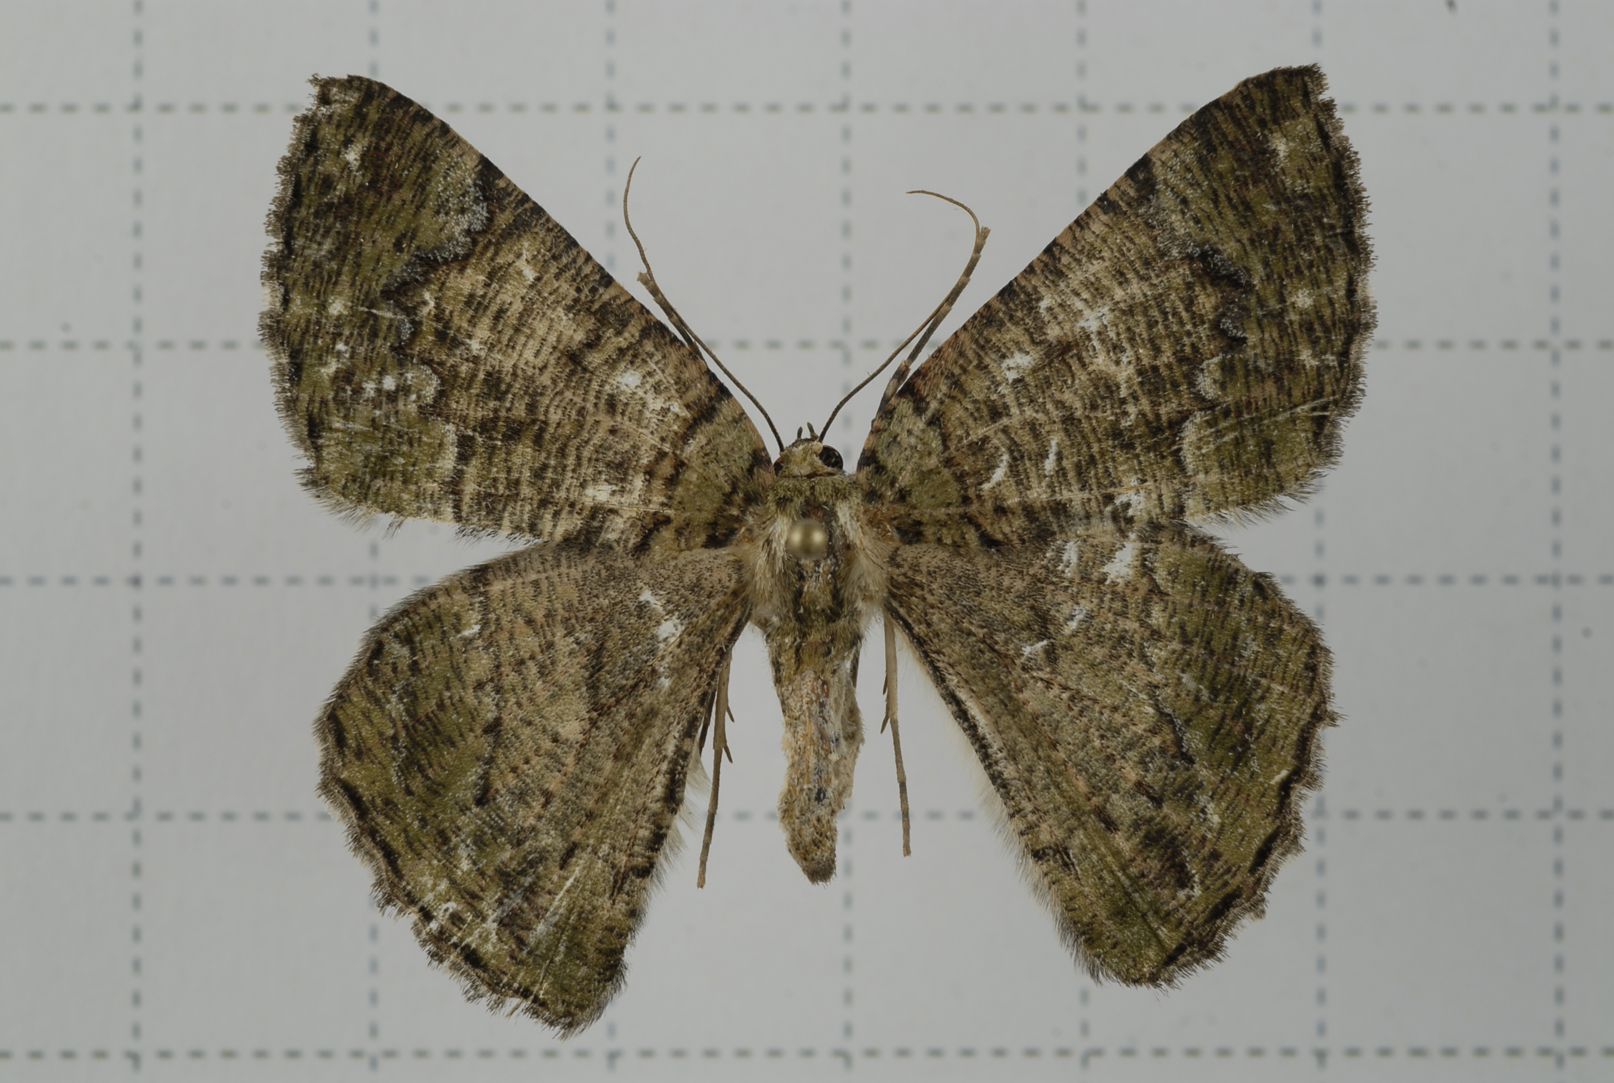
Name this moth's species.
Lophophelma taiwana
